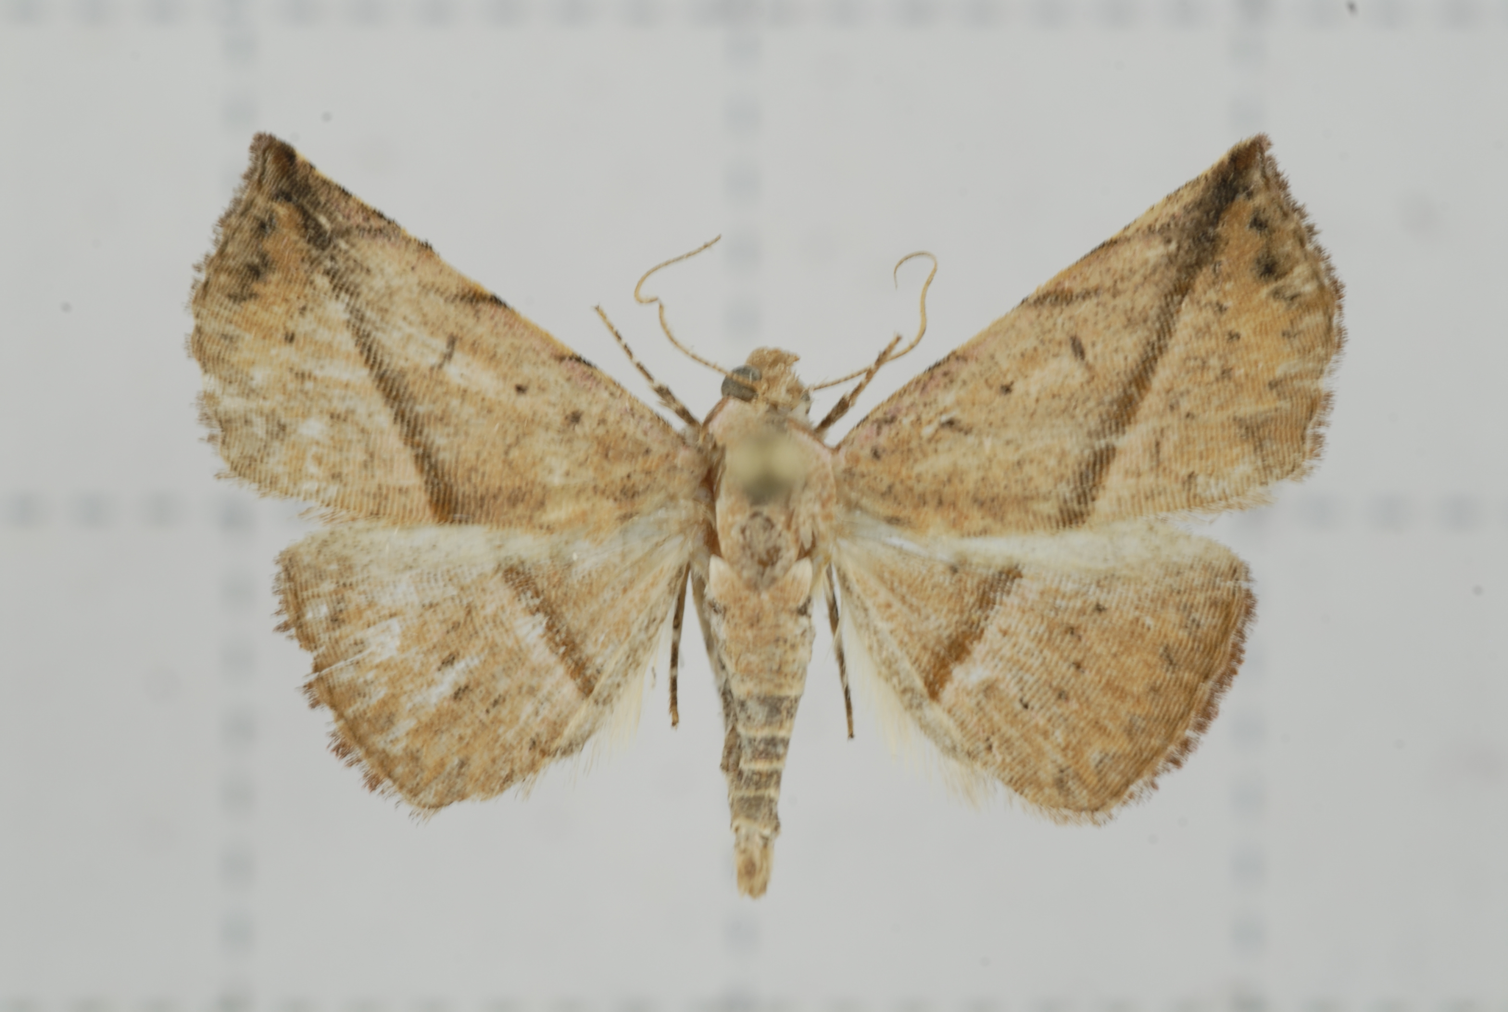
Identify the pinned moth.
Eublemma quadrapex
